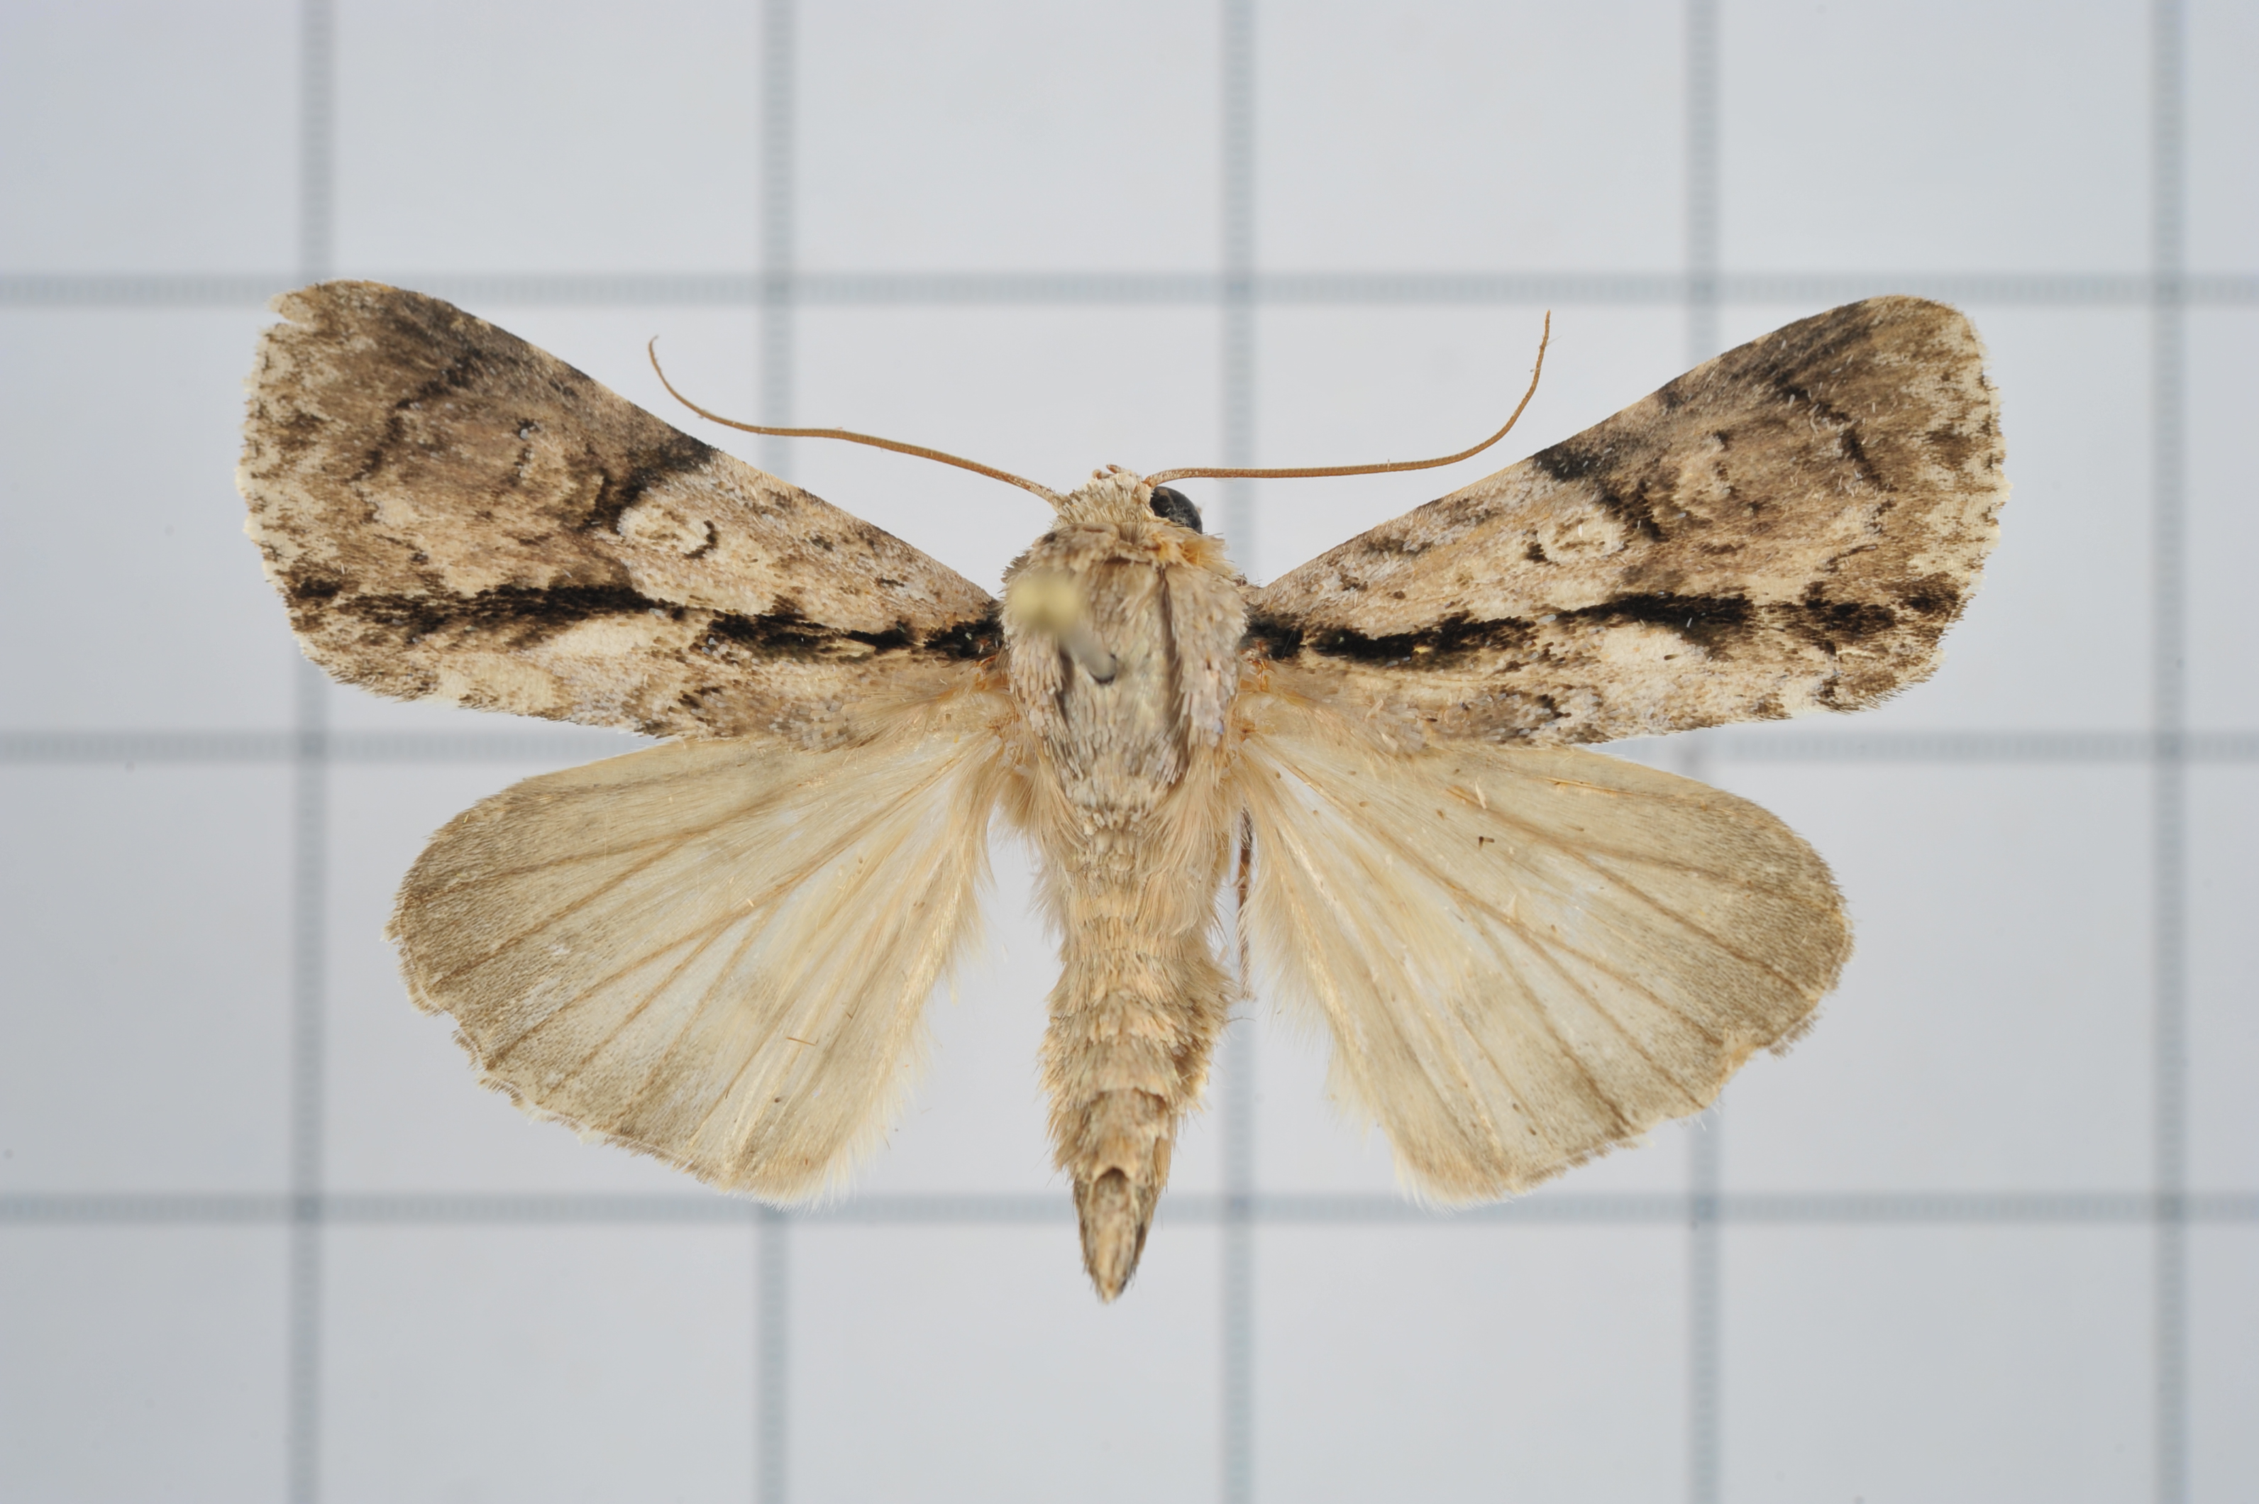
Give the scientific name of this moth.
Fascionycta fasciata
